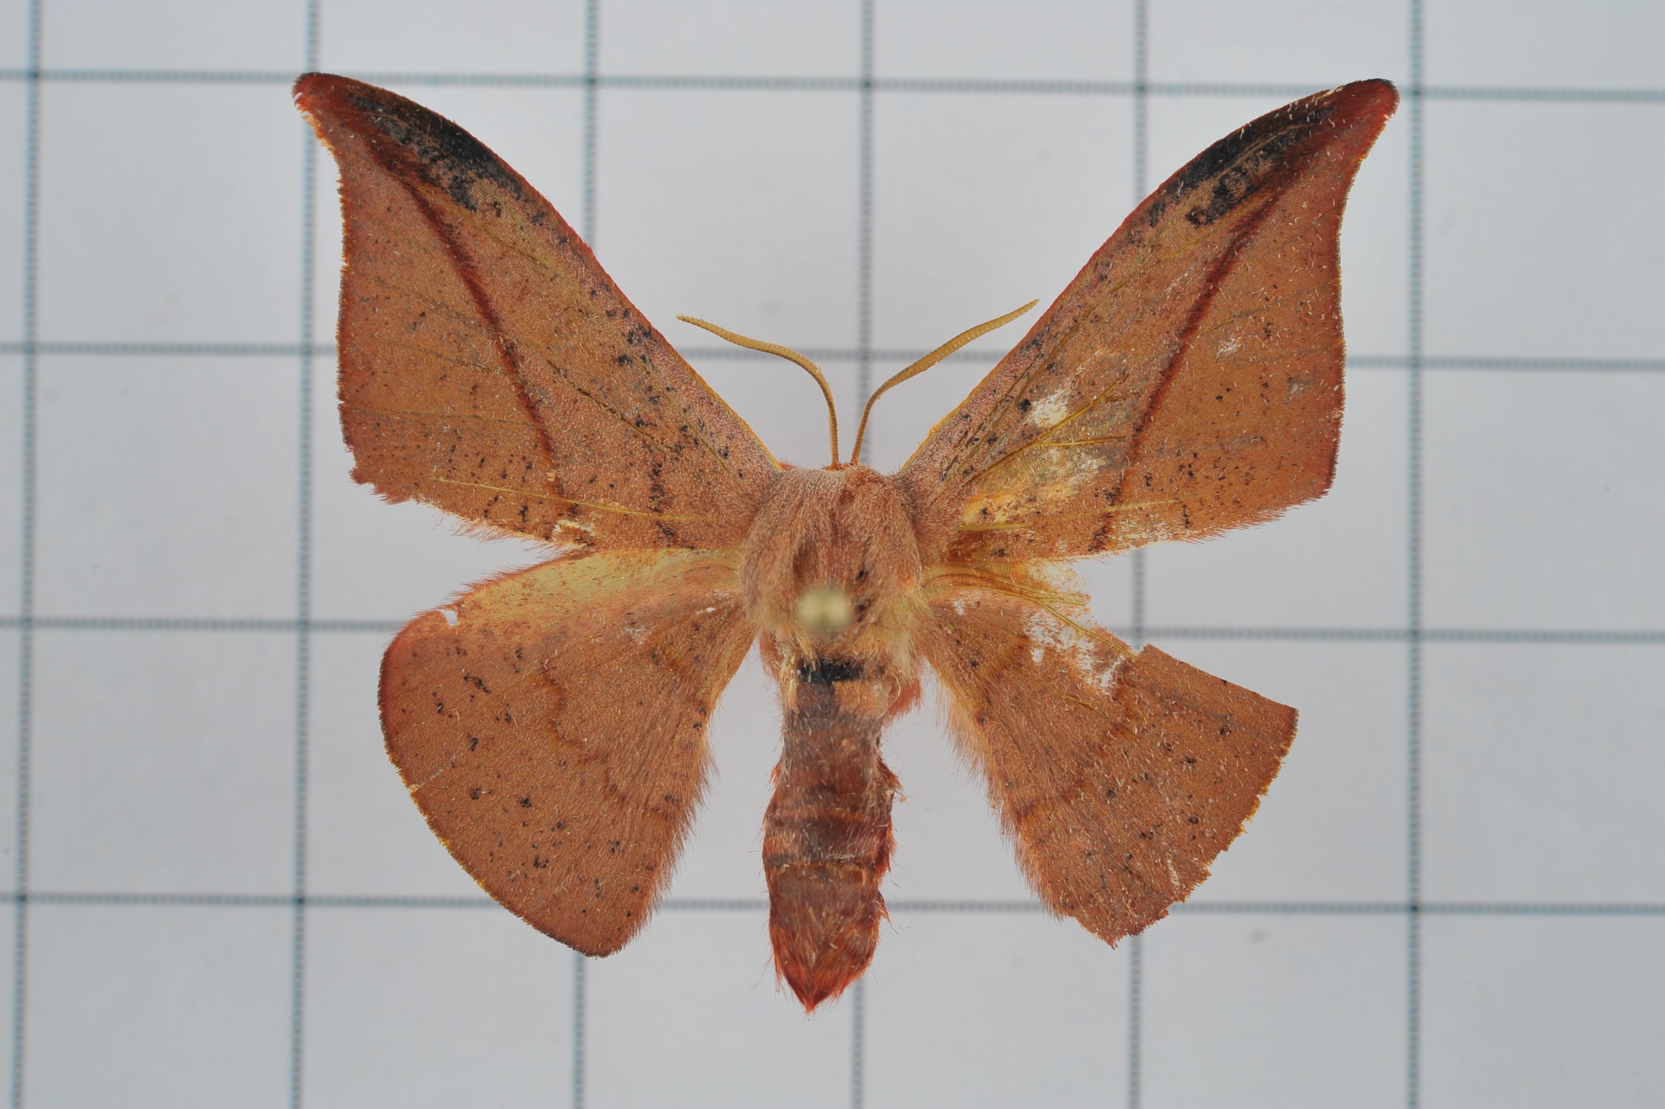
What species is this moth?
Oreta insignis
